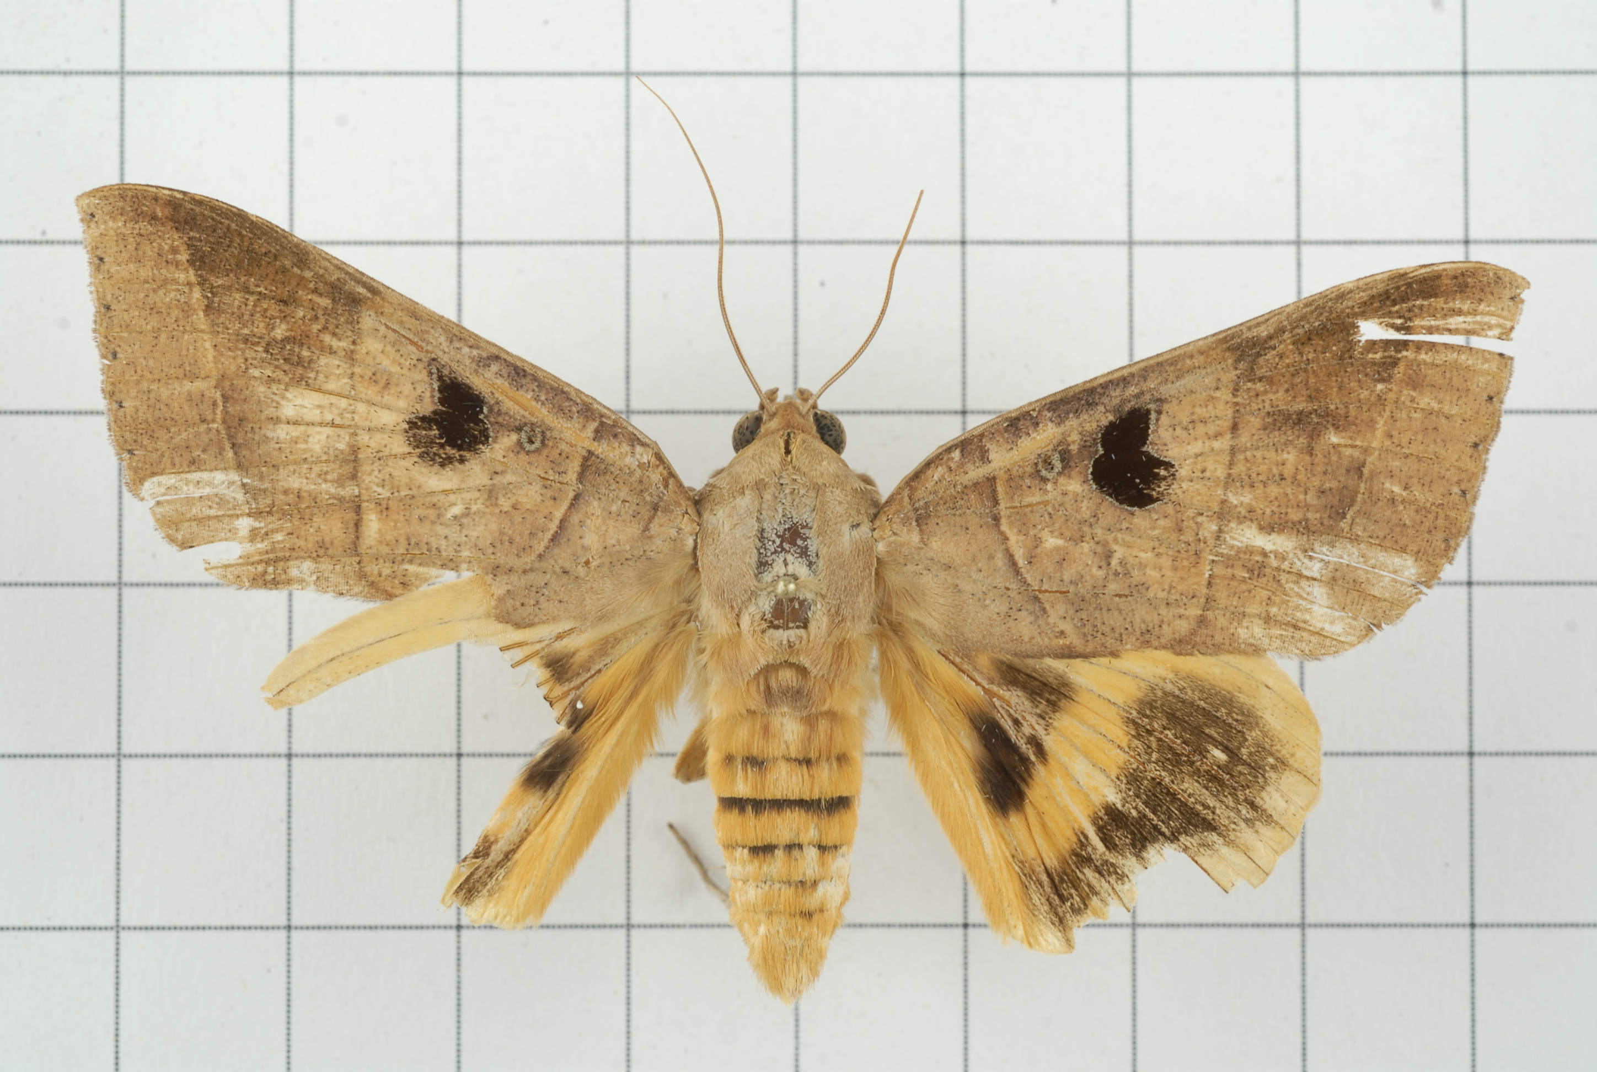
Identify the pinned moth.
Thyas coronata
